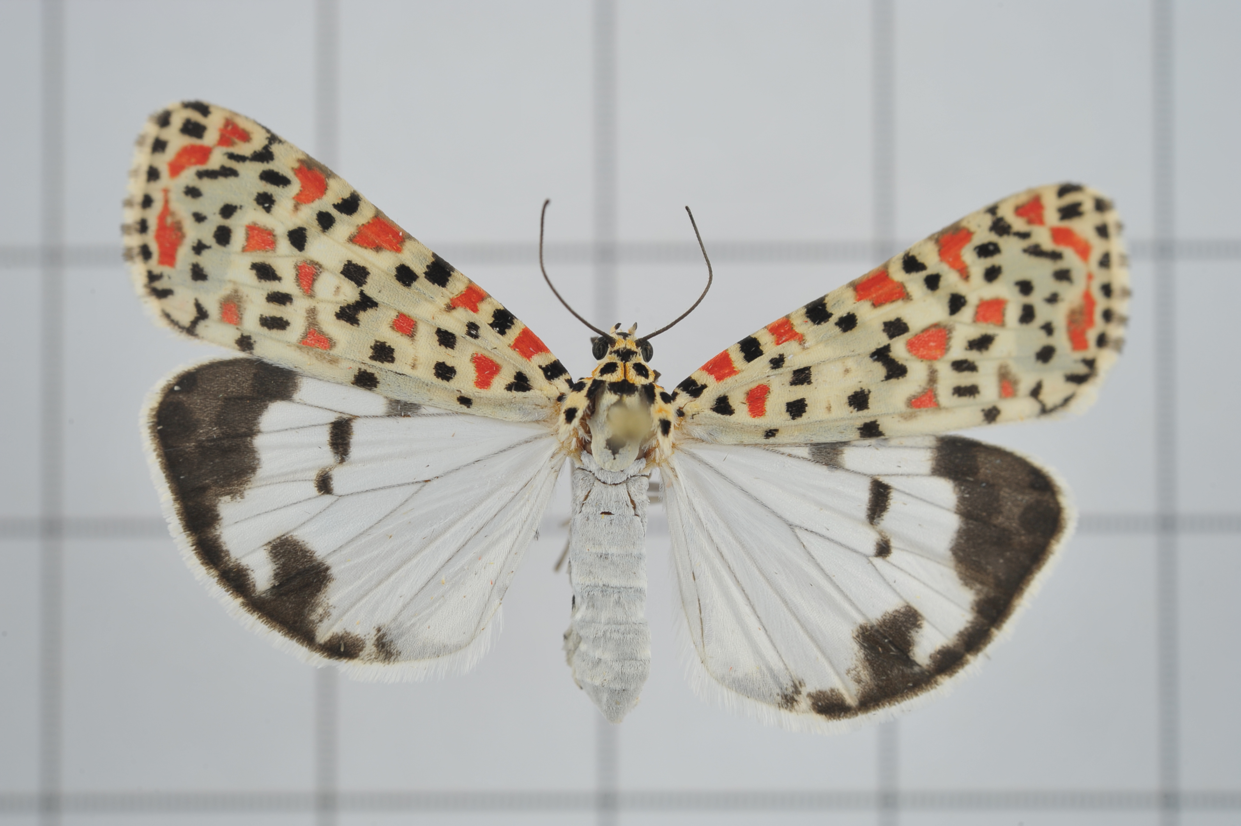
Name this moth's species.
Utetheisa lotrix lotrix
